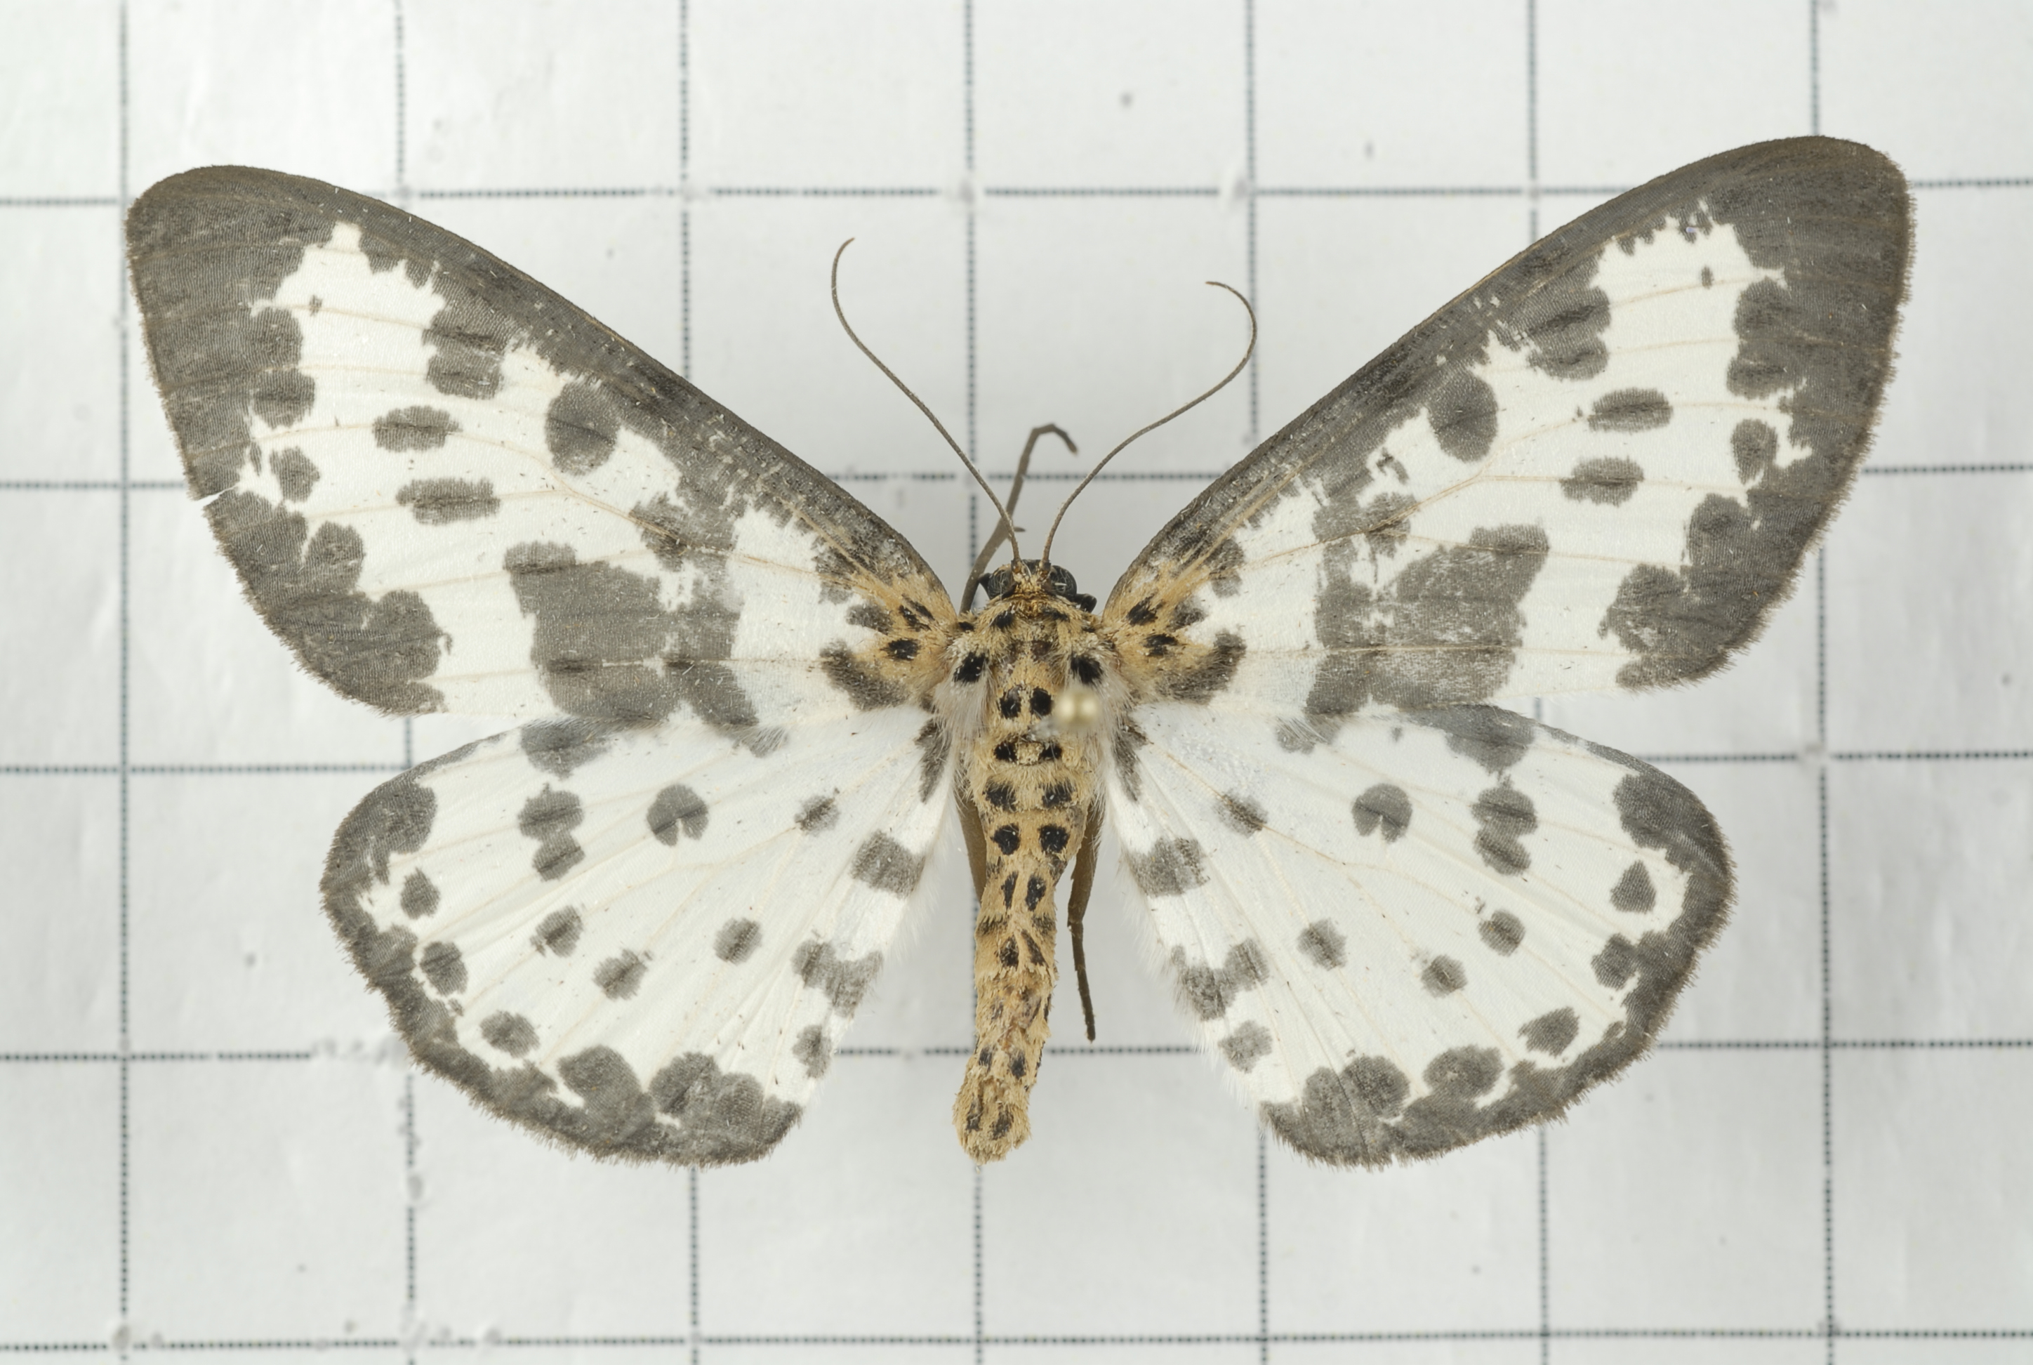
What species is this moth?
Percnia longitermen
